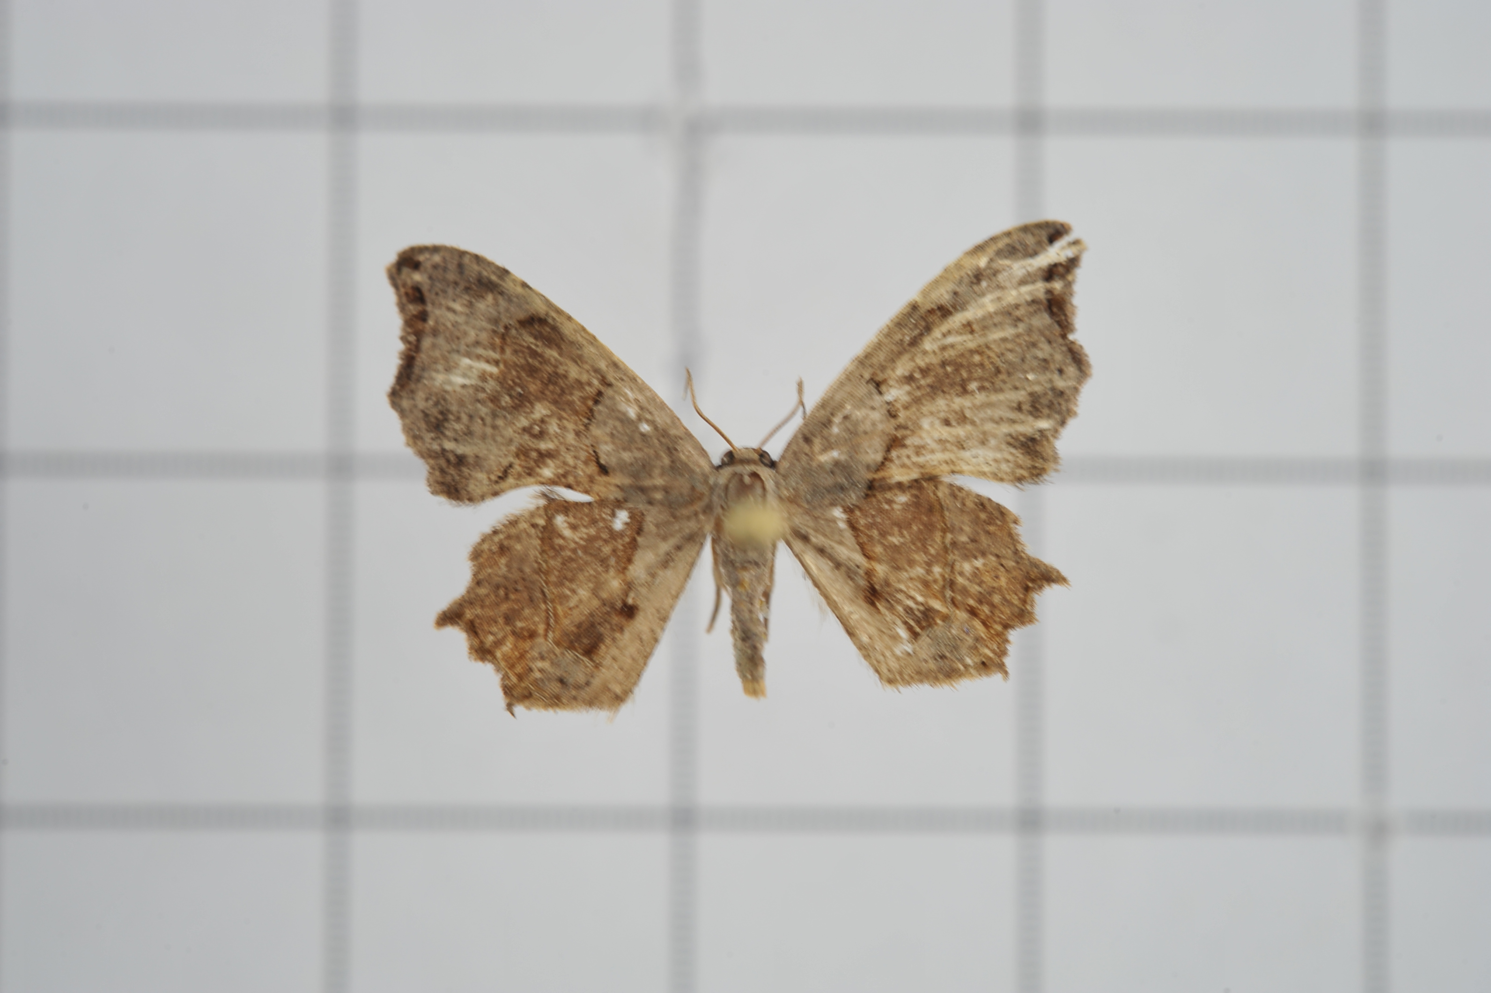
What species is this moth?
Pterotosoma castanea castanea
